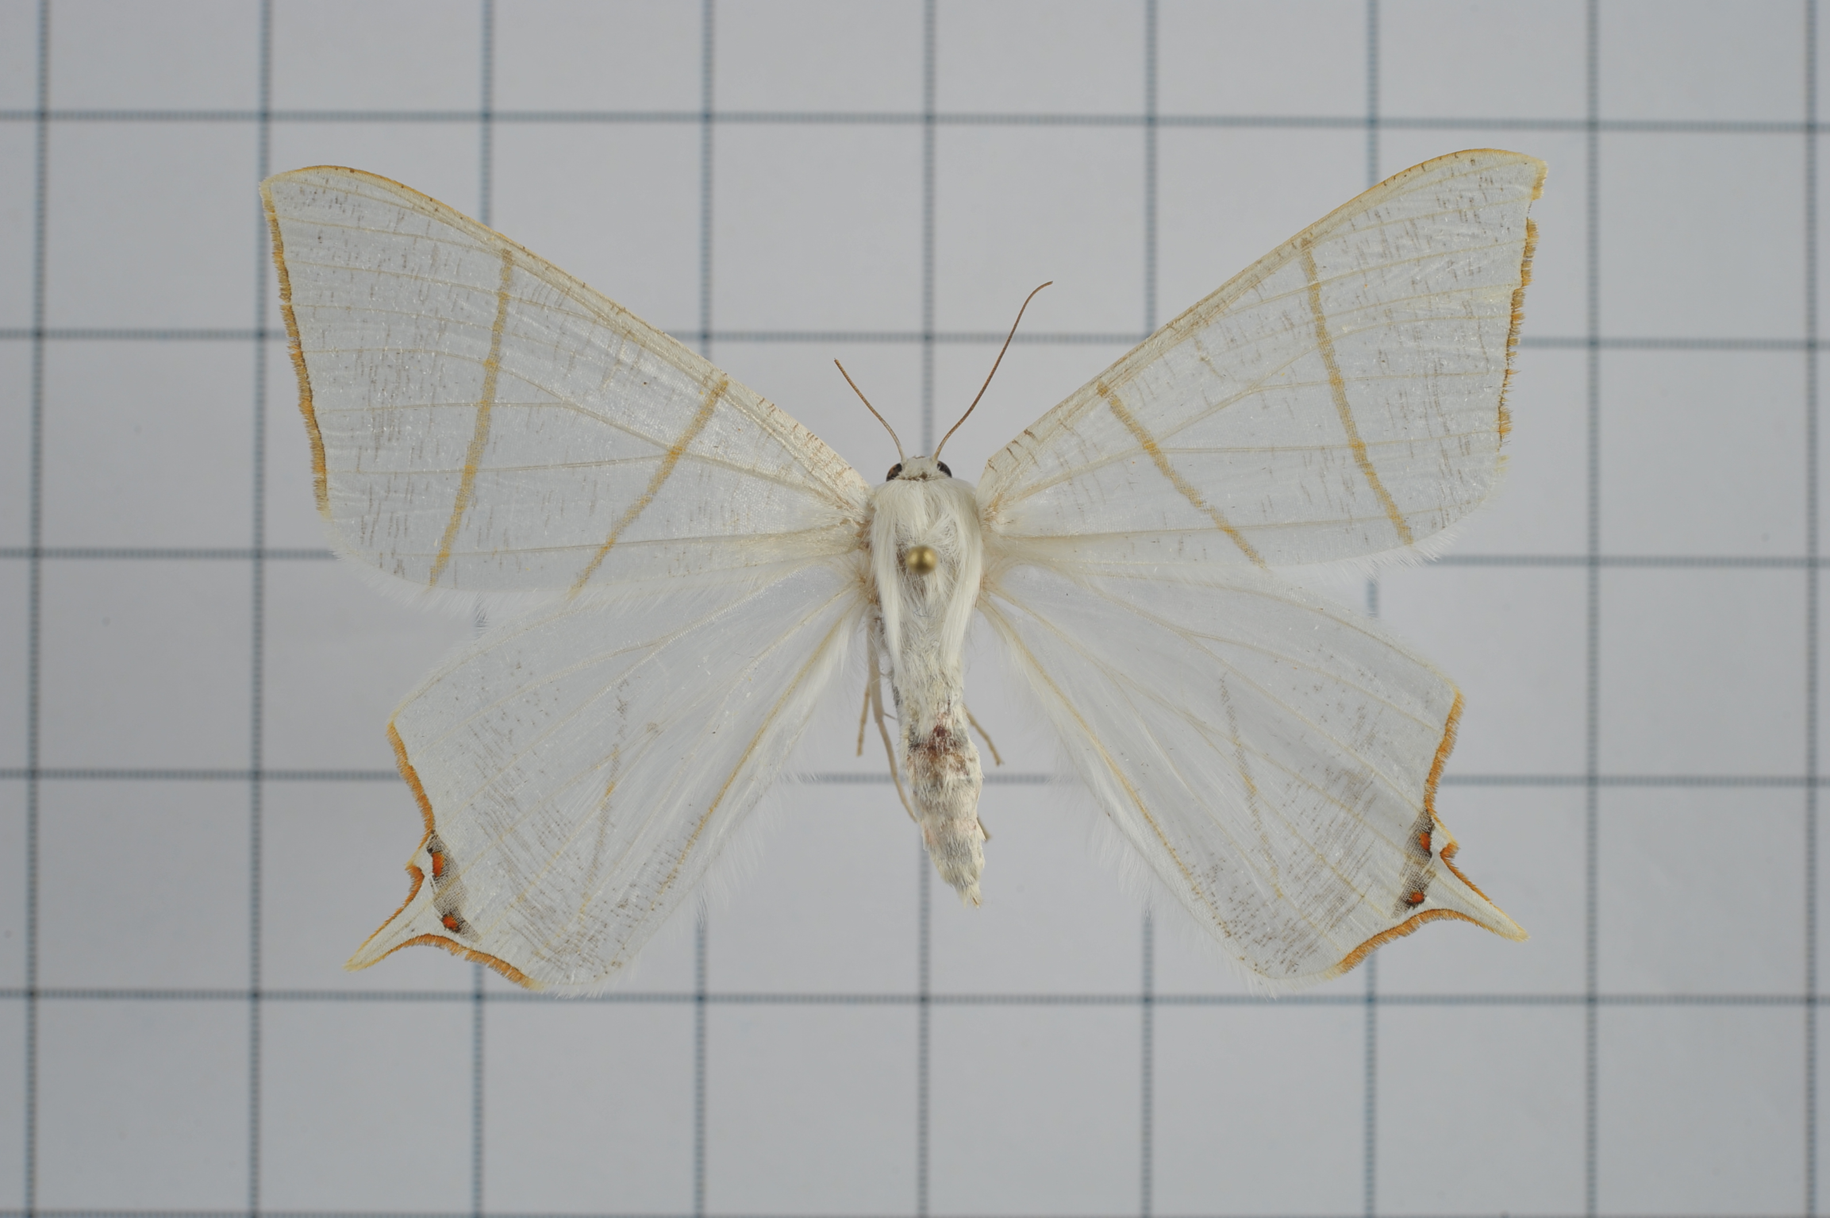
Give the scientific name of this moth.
Ourapteryx changi
